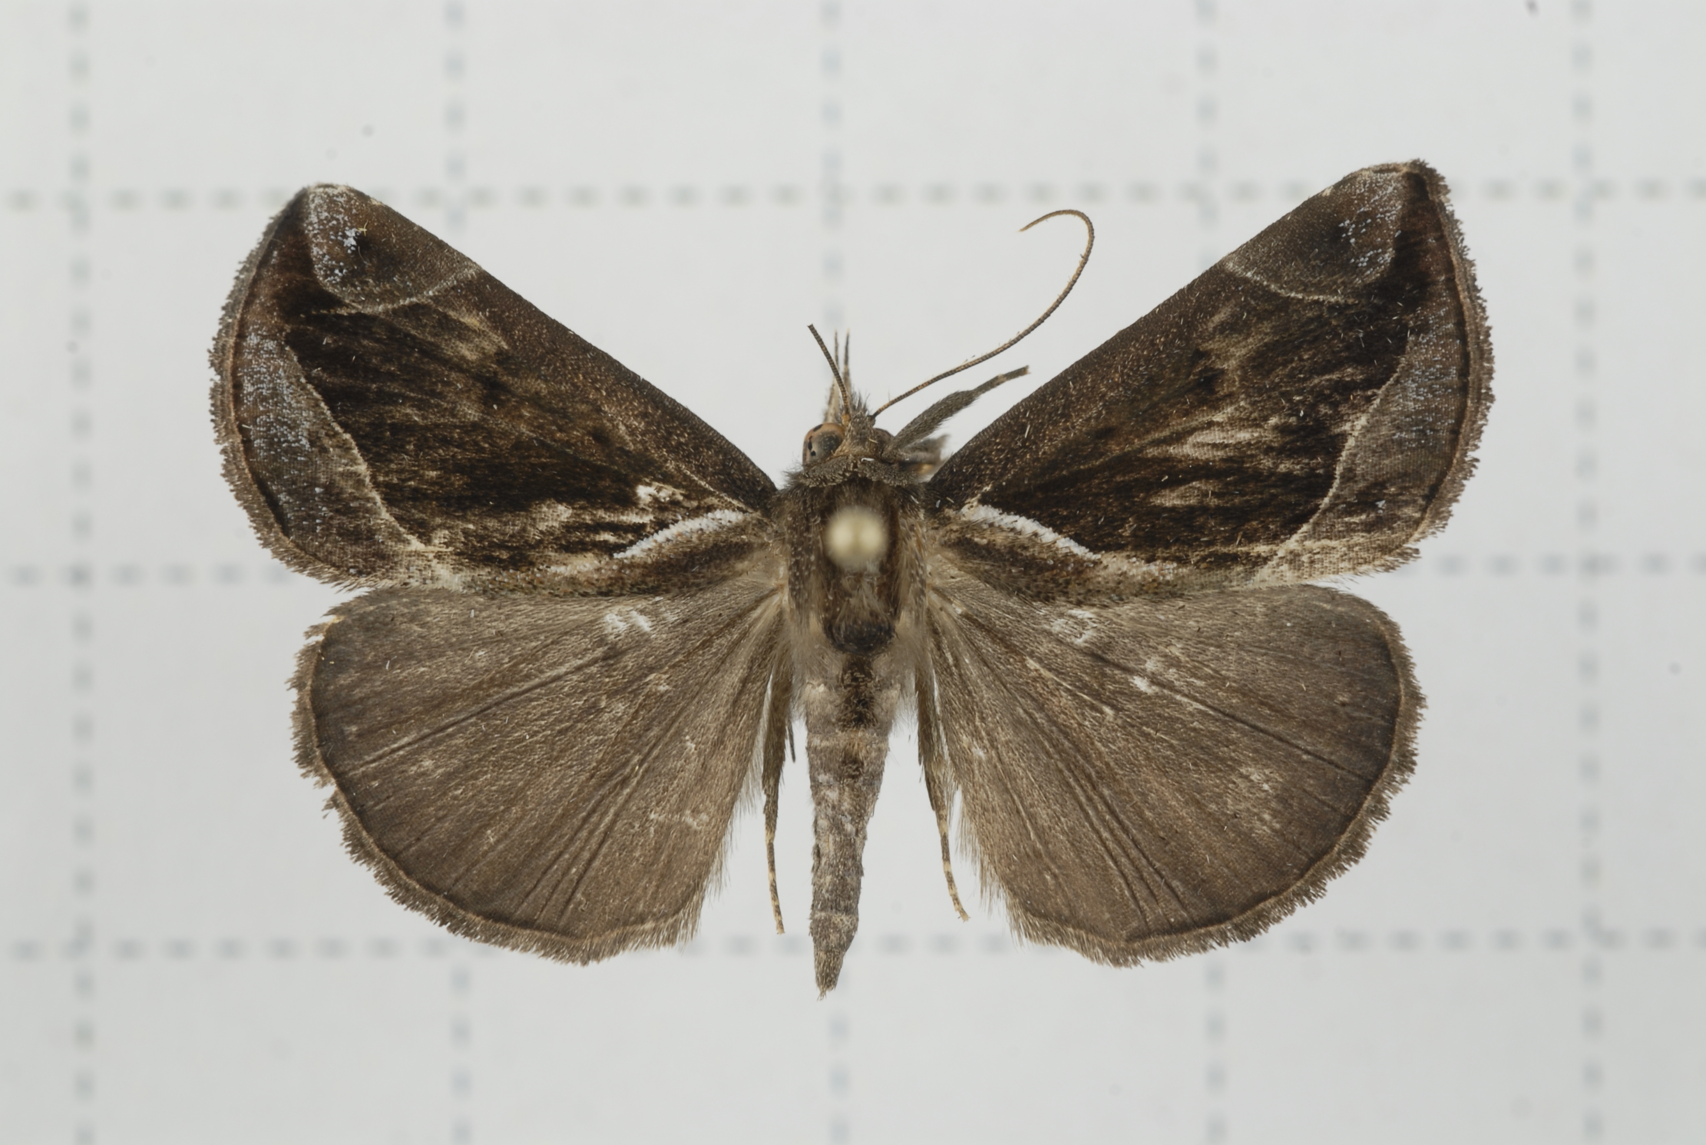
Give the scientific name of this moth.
Hypena perspicua
